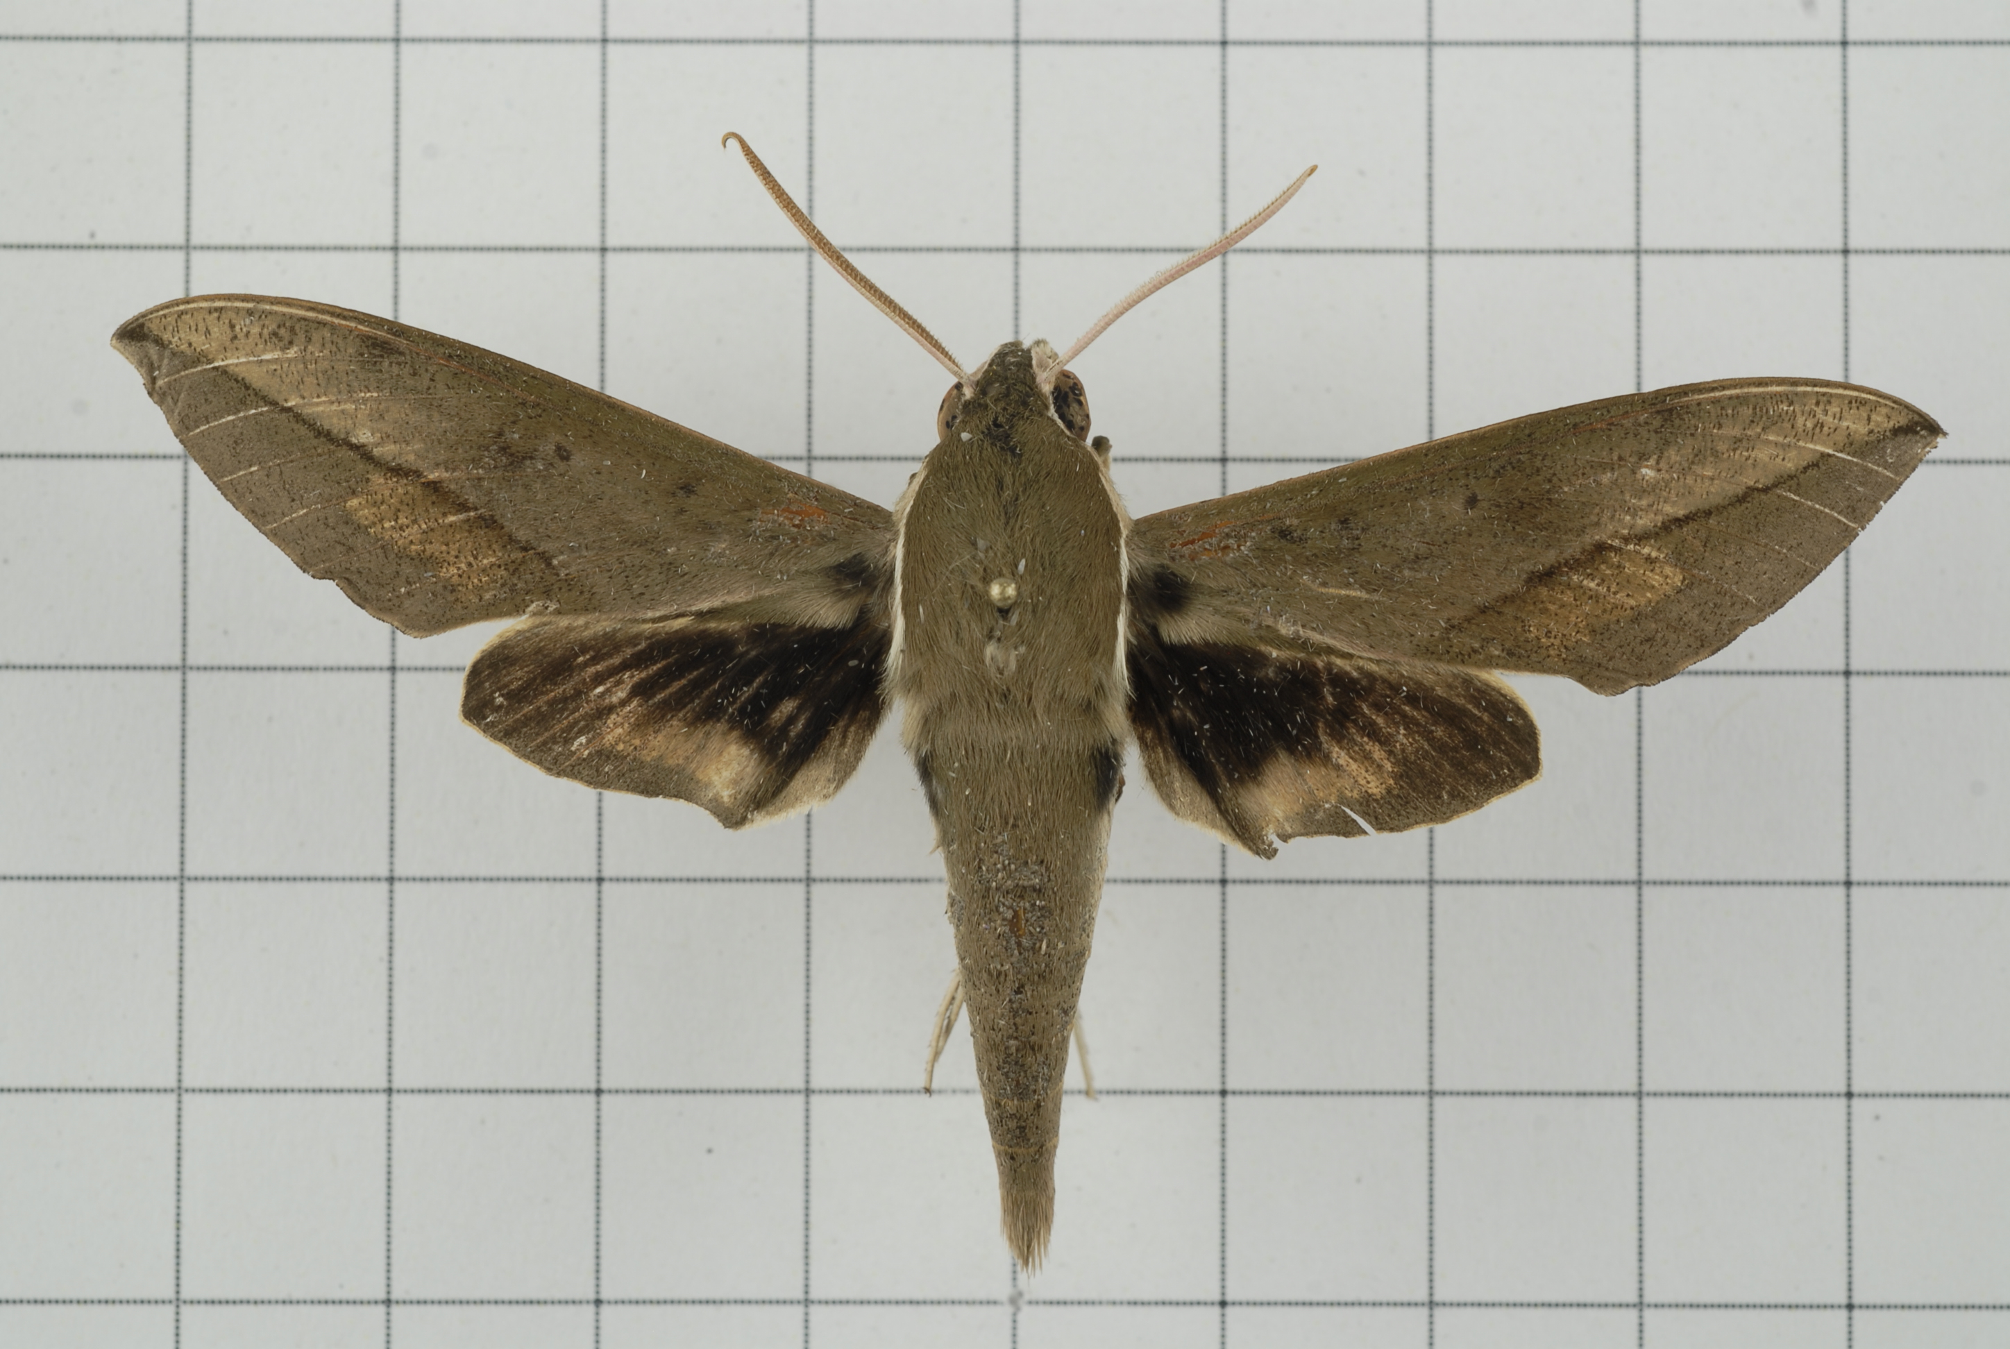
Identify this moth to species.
Theretra tibetiana
